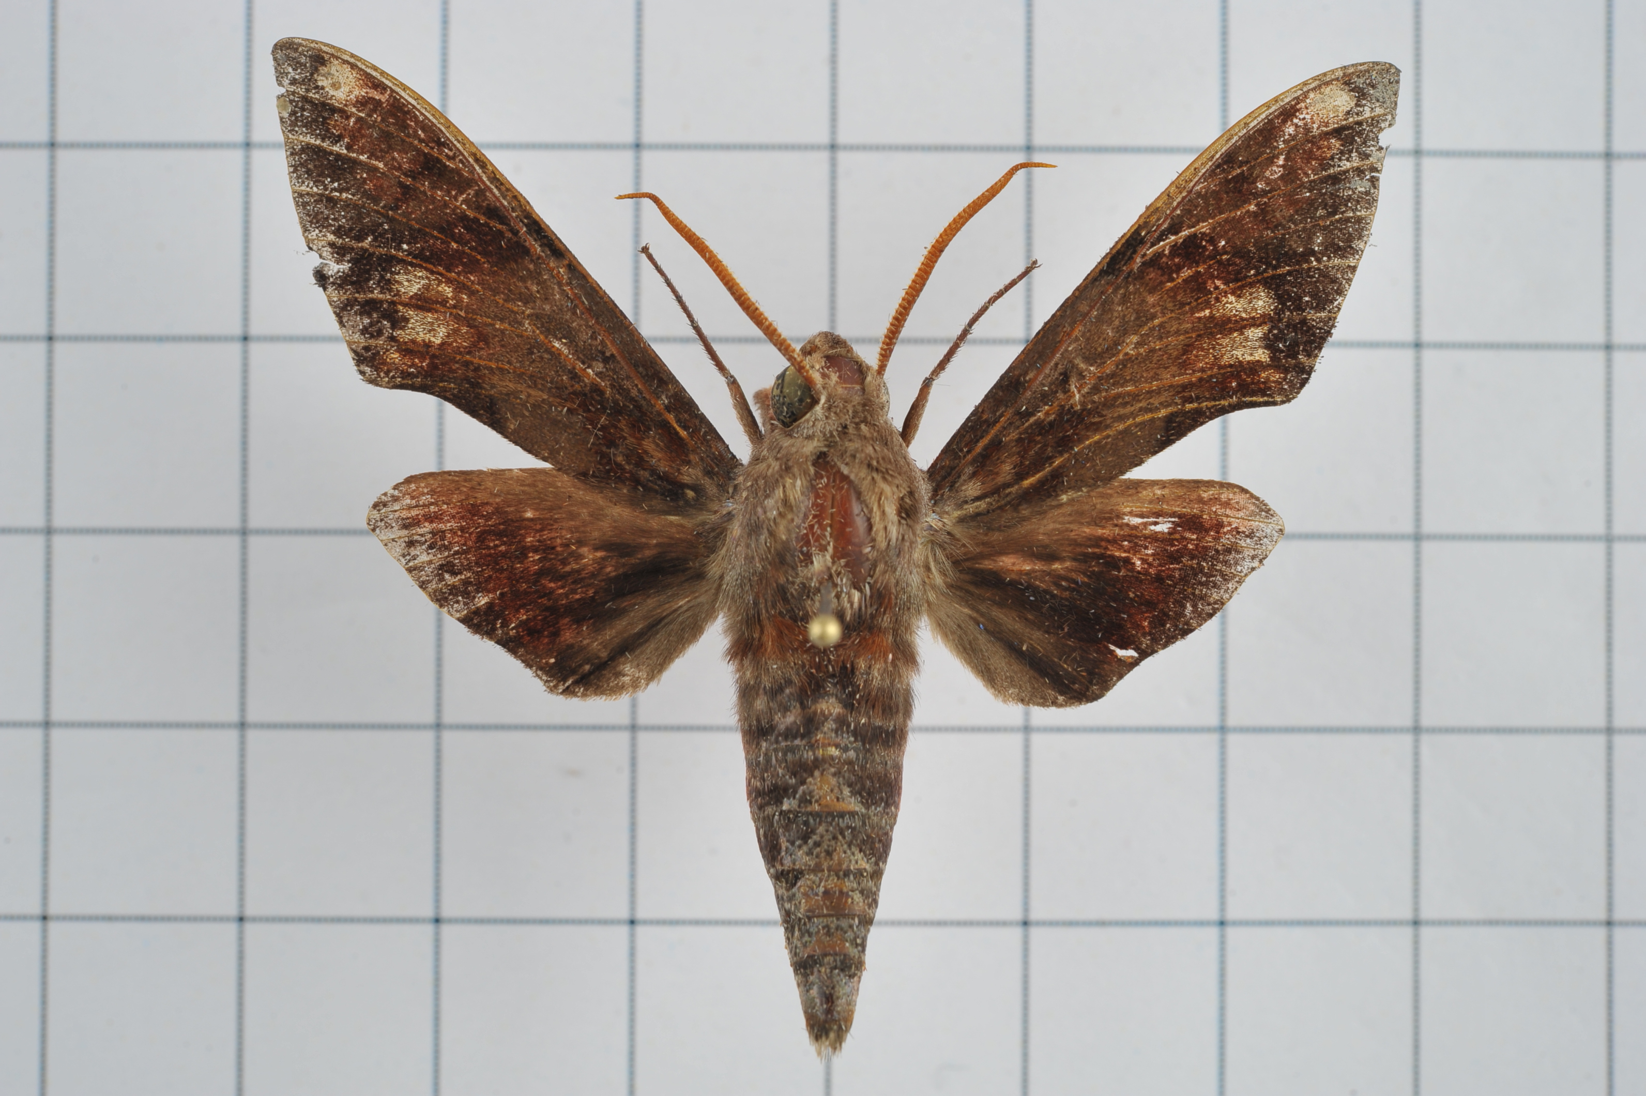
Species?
Dahira obliquifascia
